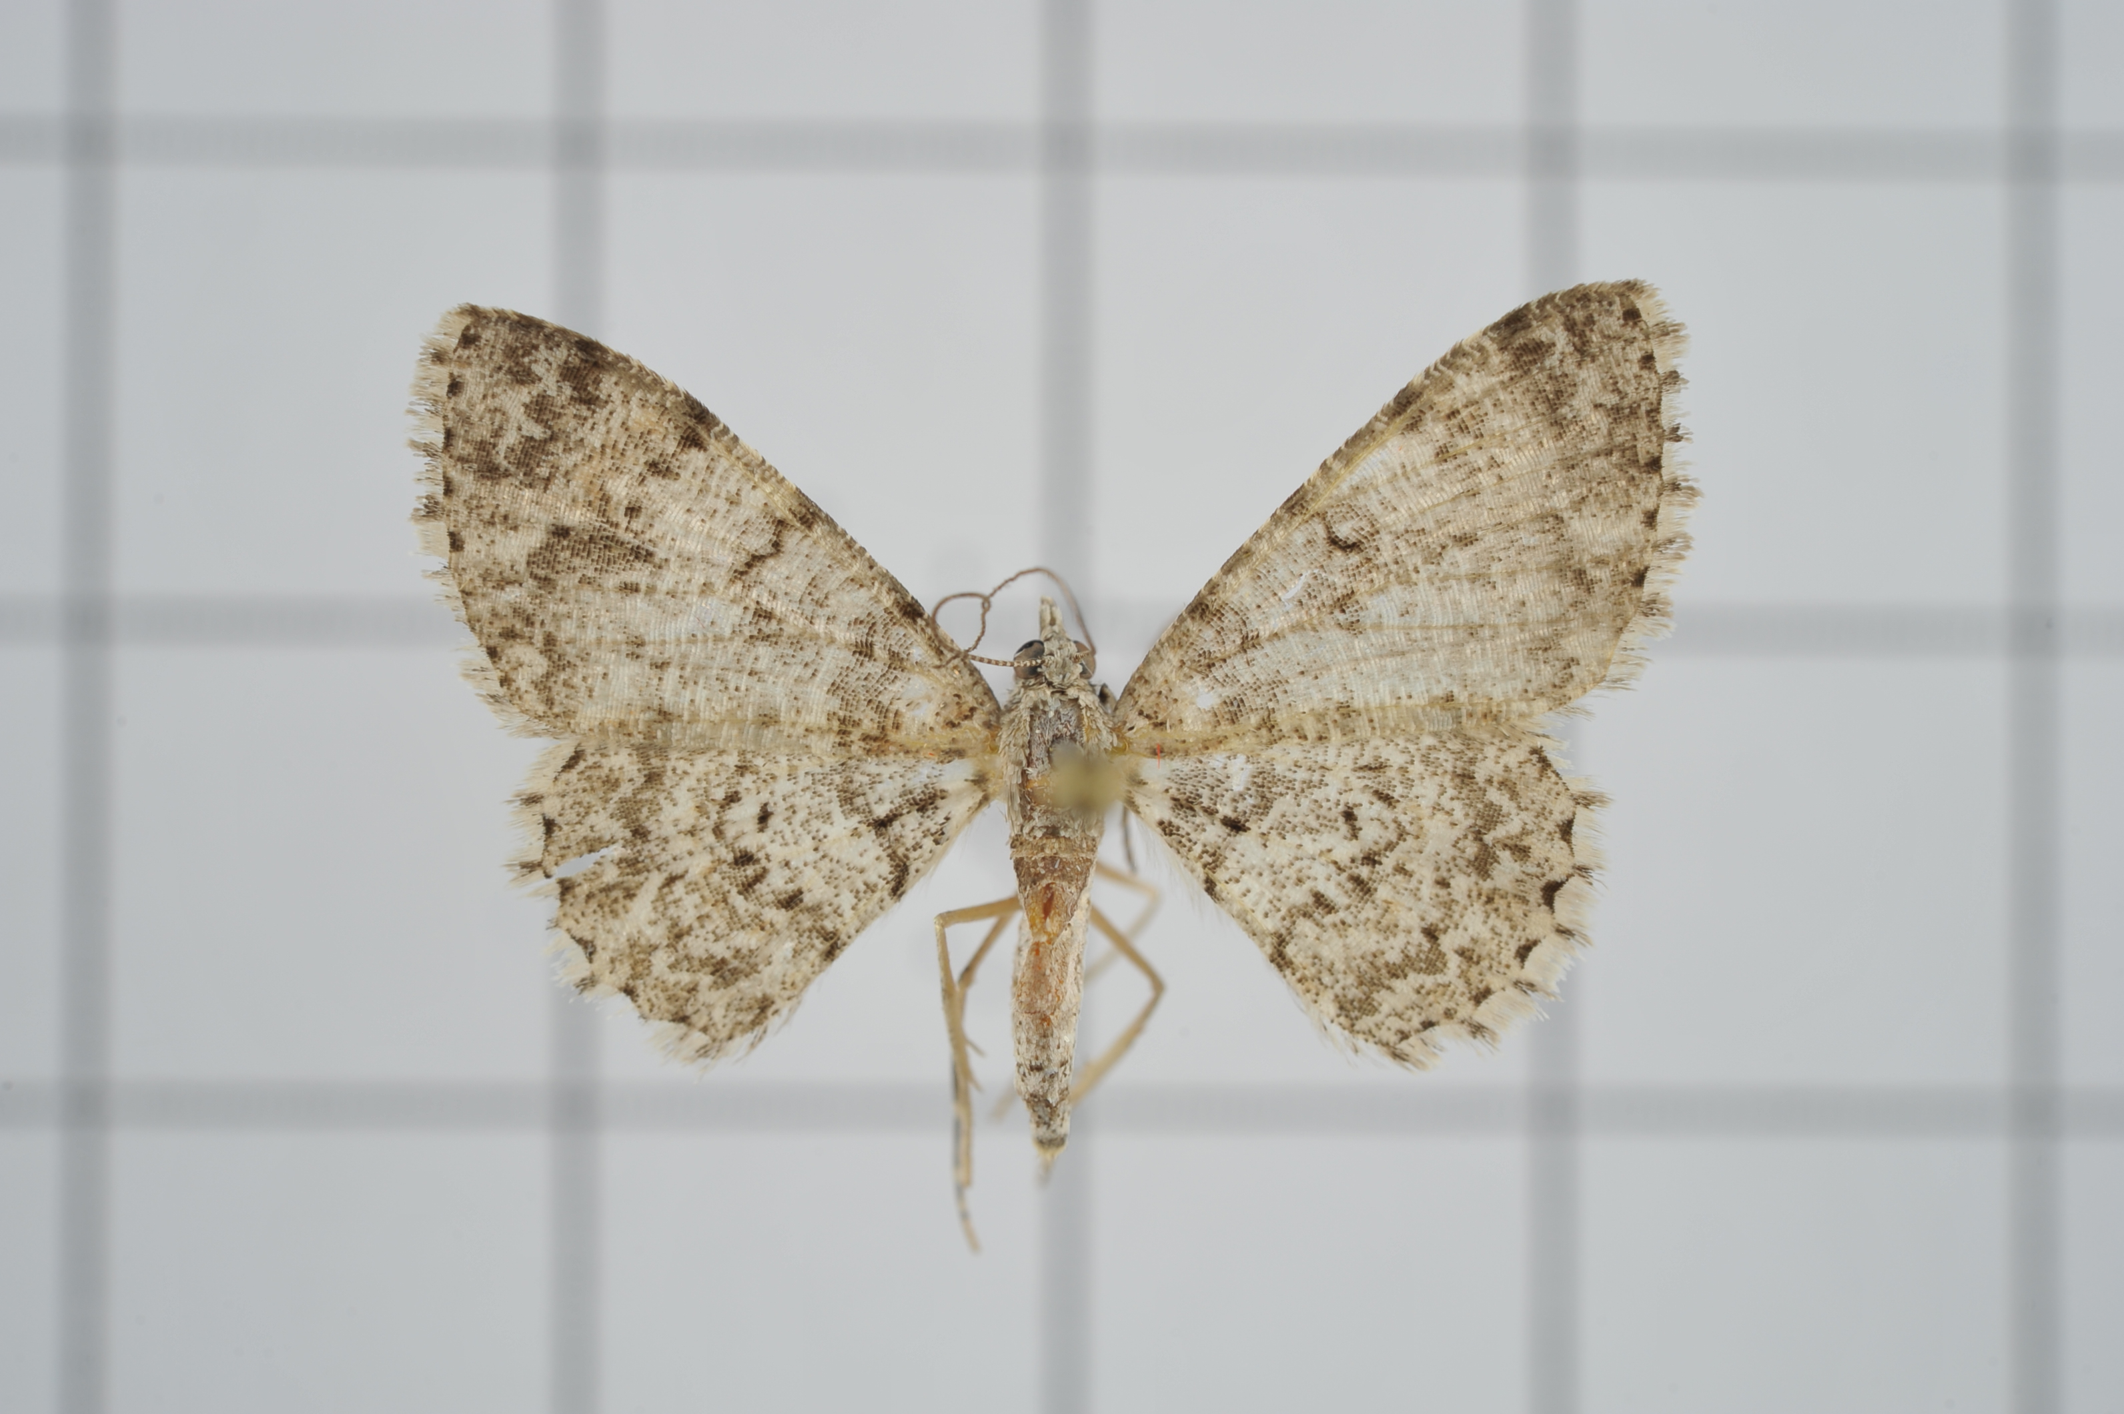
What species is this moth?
Myrioblephara simplaria simplaria
